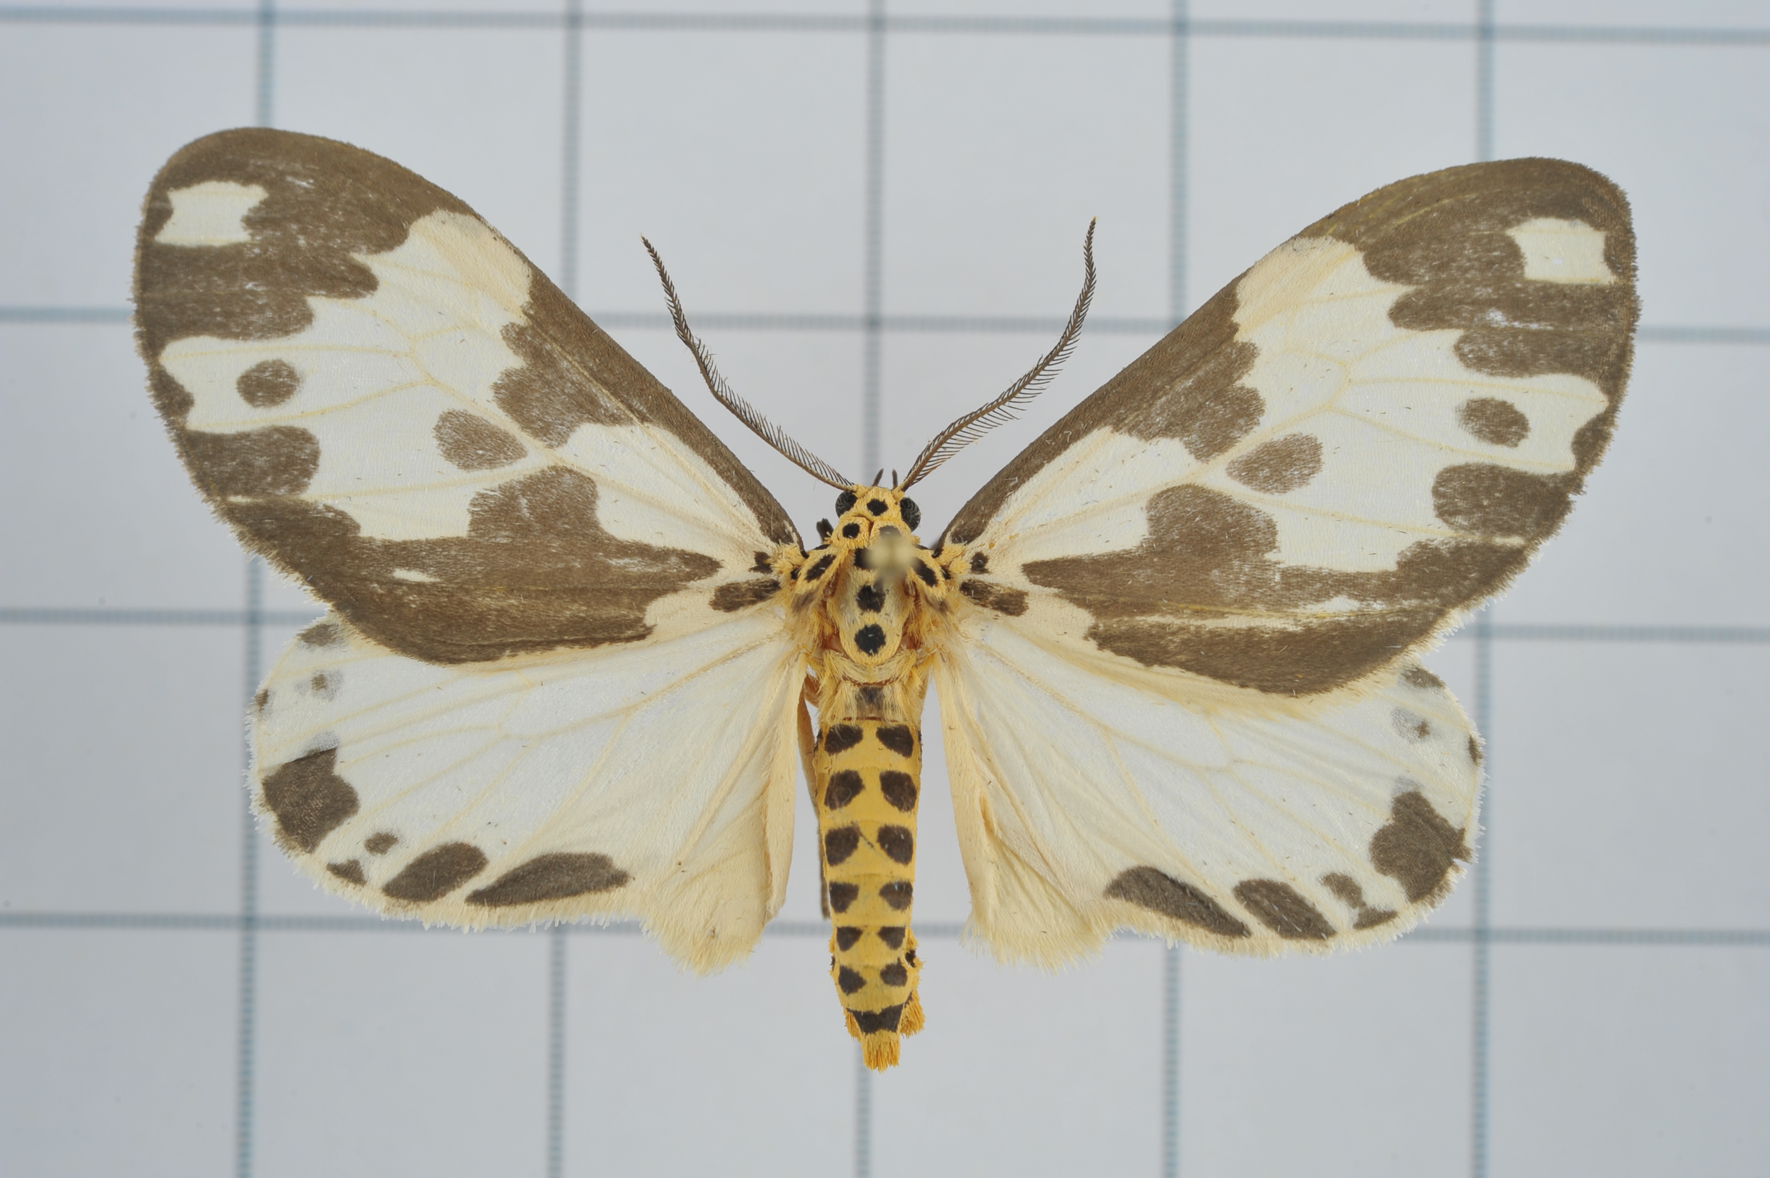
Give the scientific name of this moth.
Nyctemera carissima formosana
